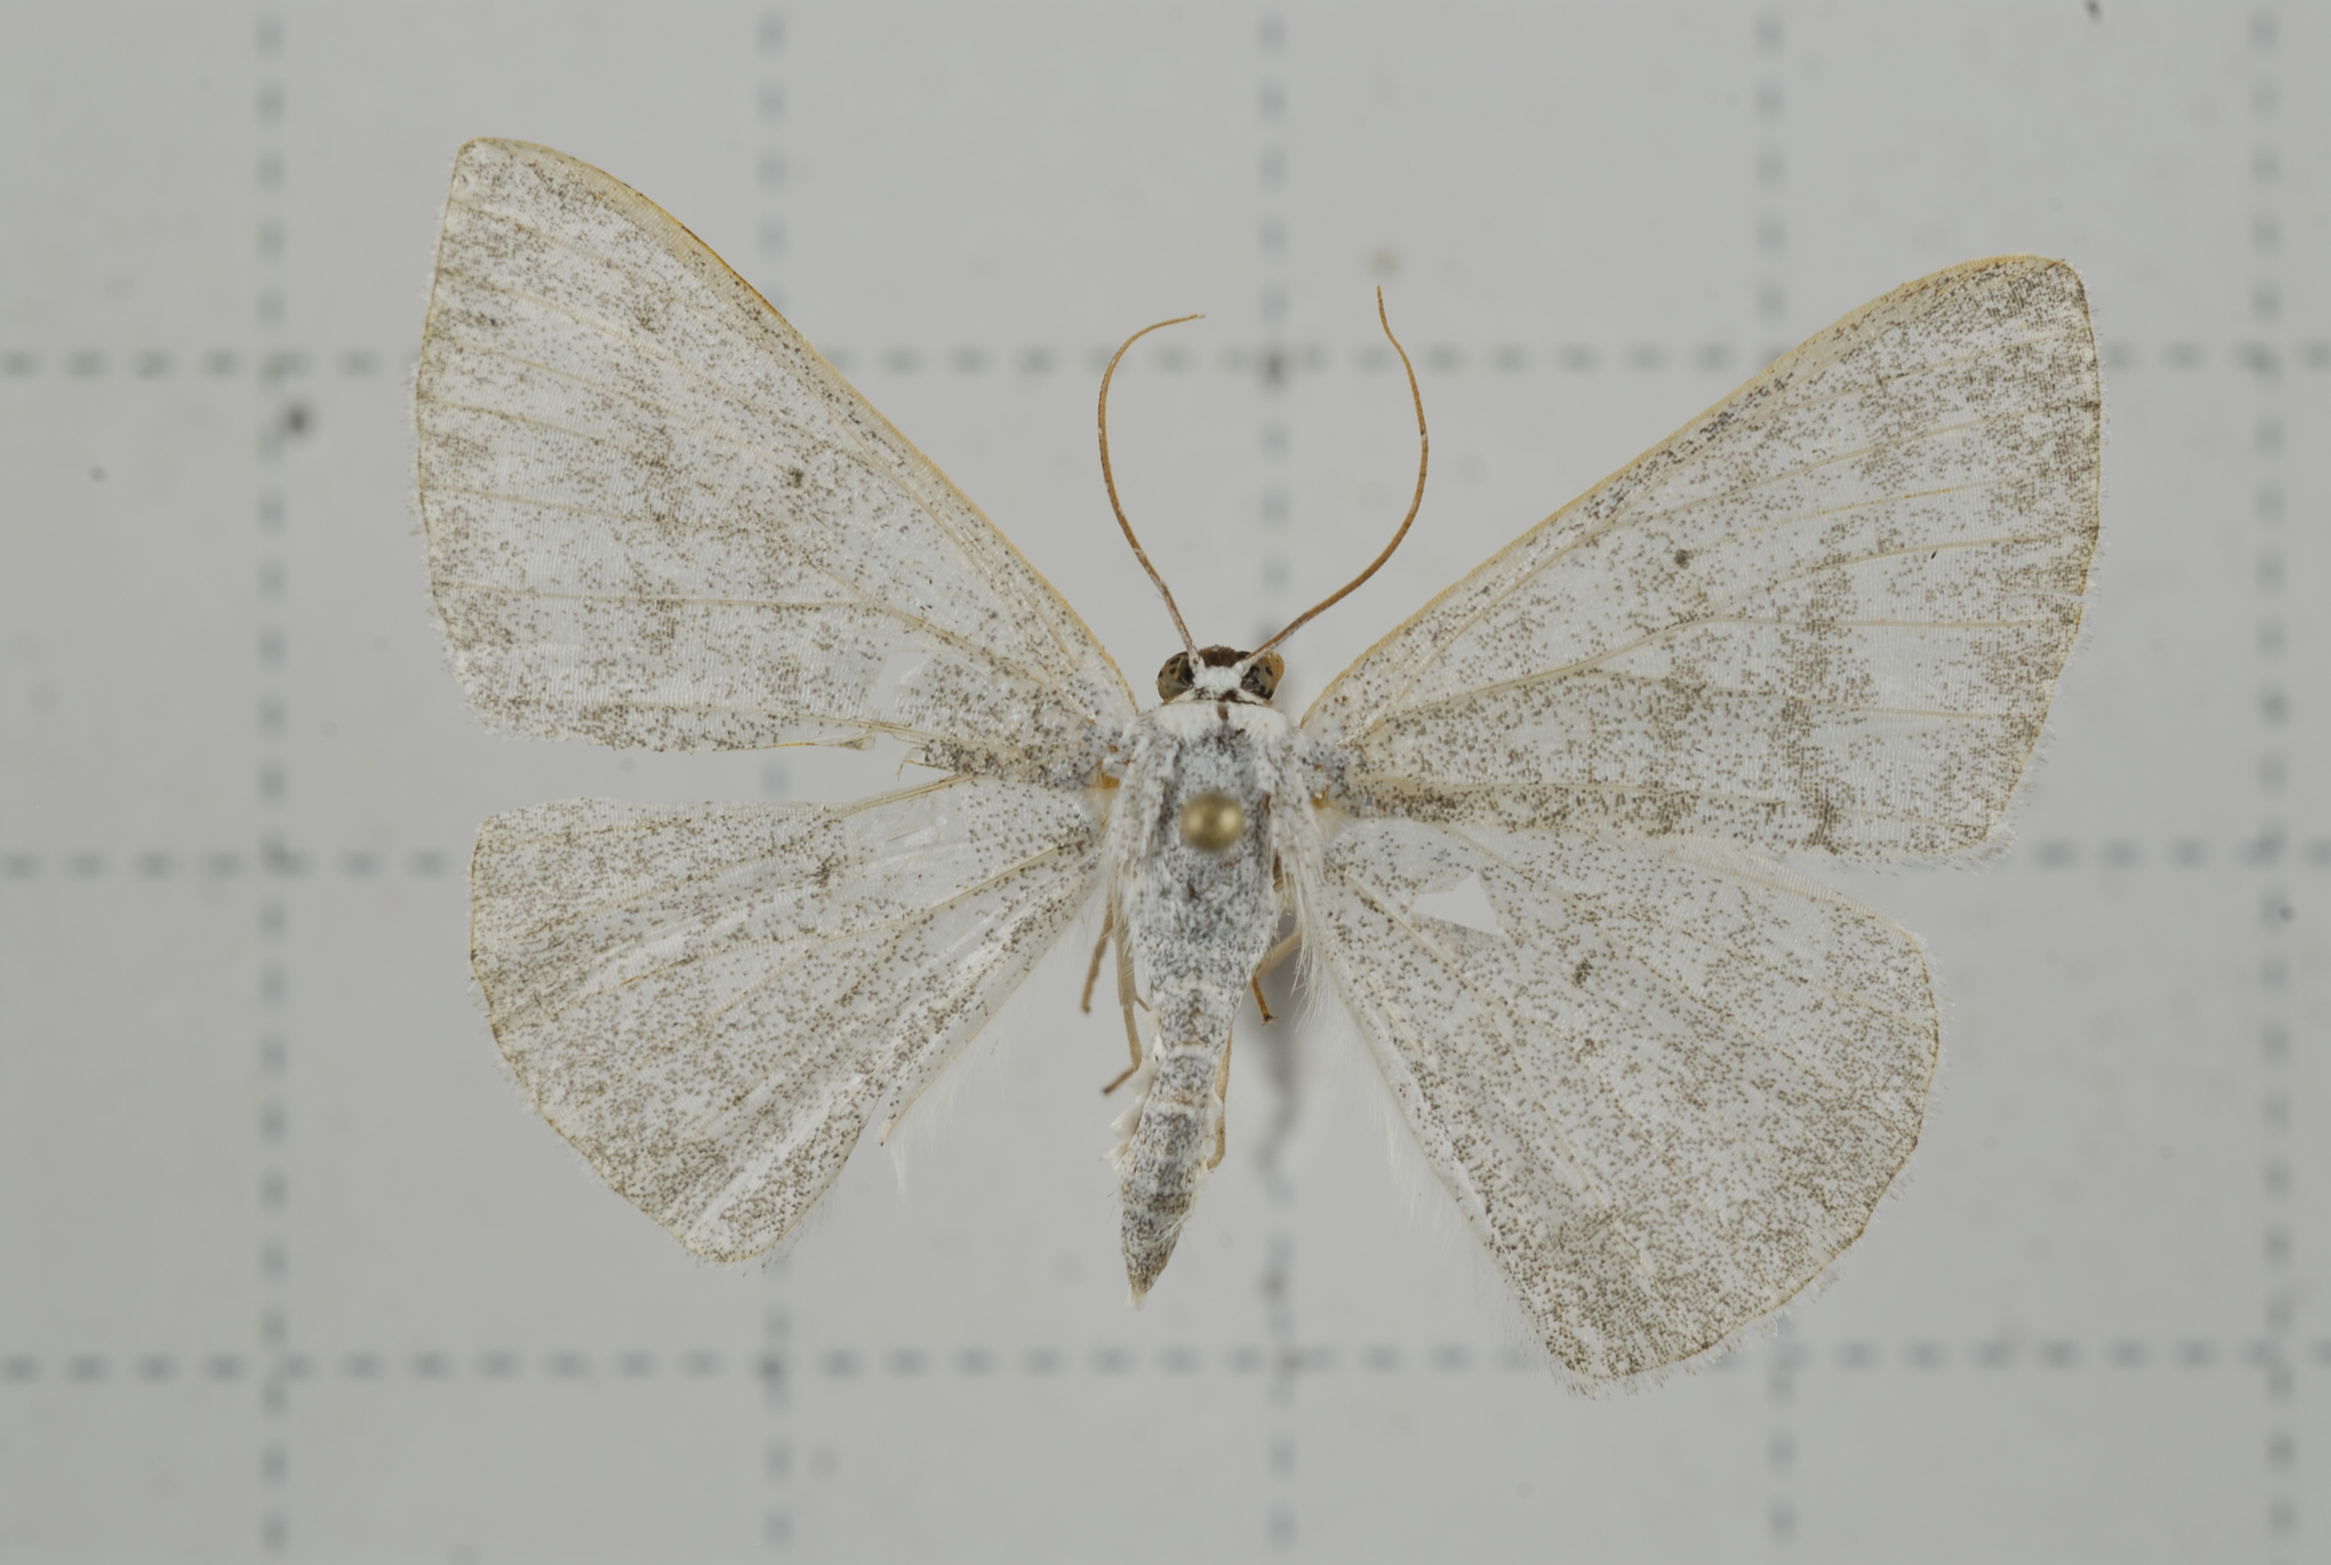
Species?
Lomographa platyleucata marginata
